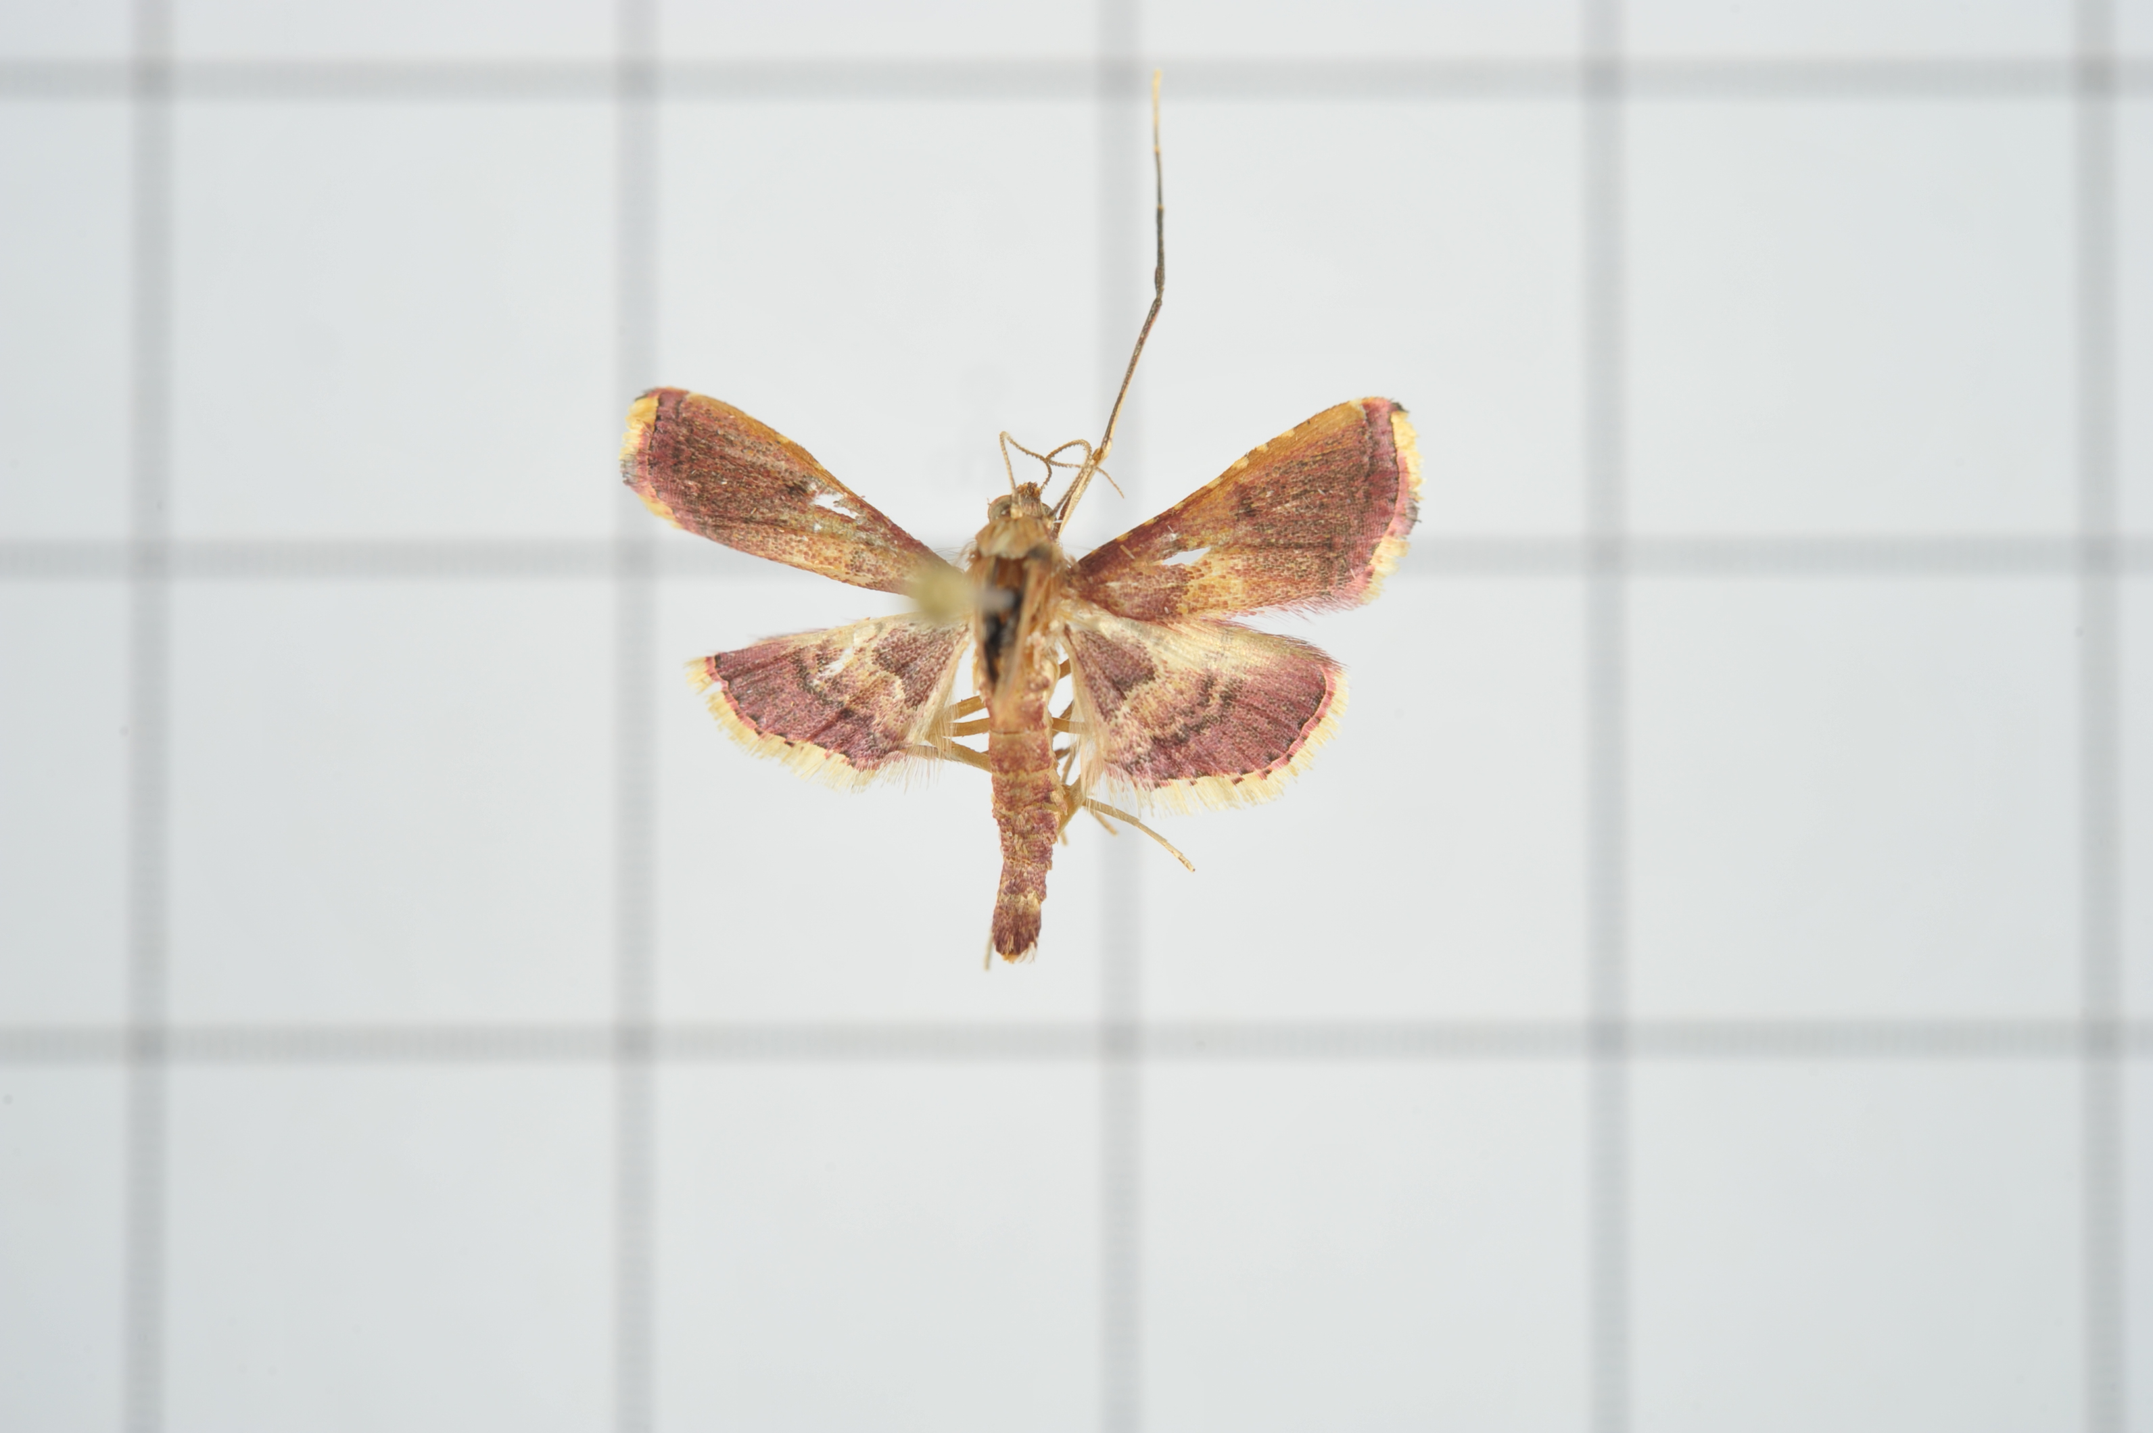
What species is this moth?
Endotricha olivacealis
